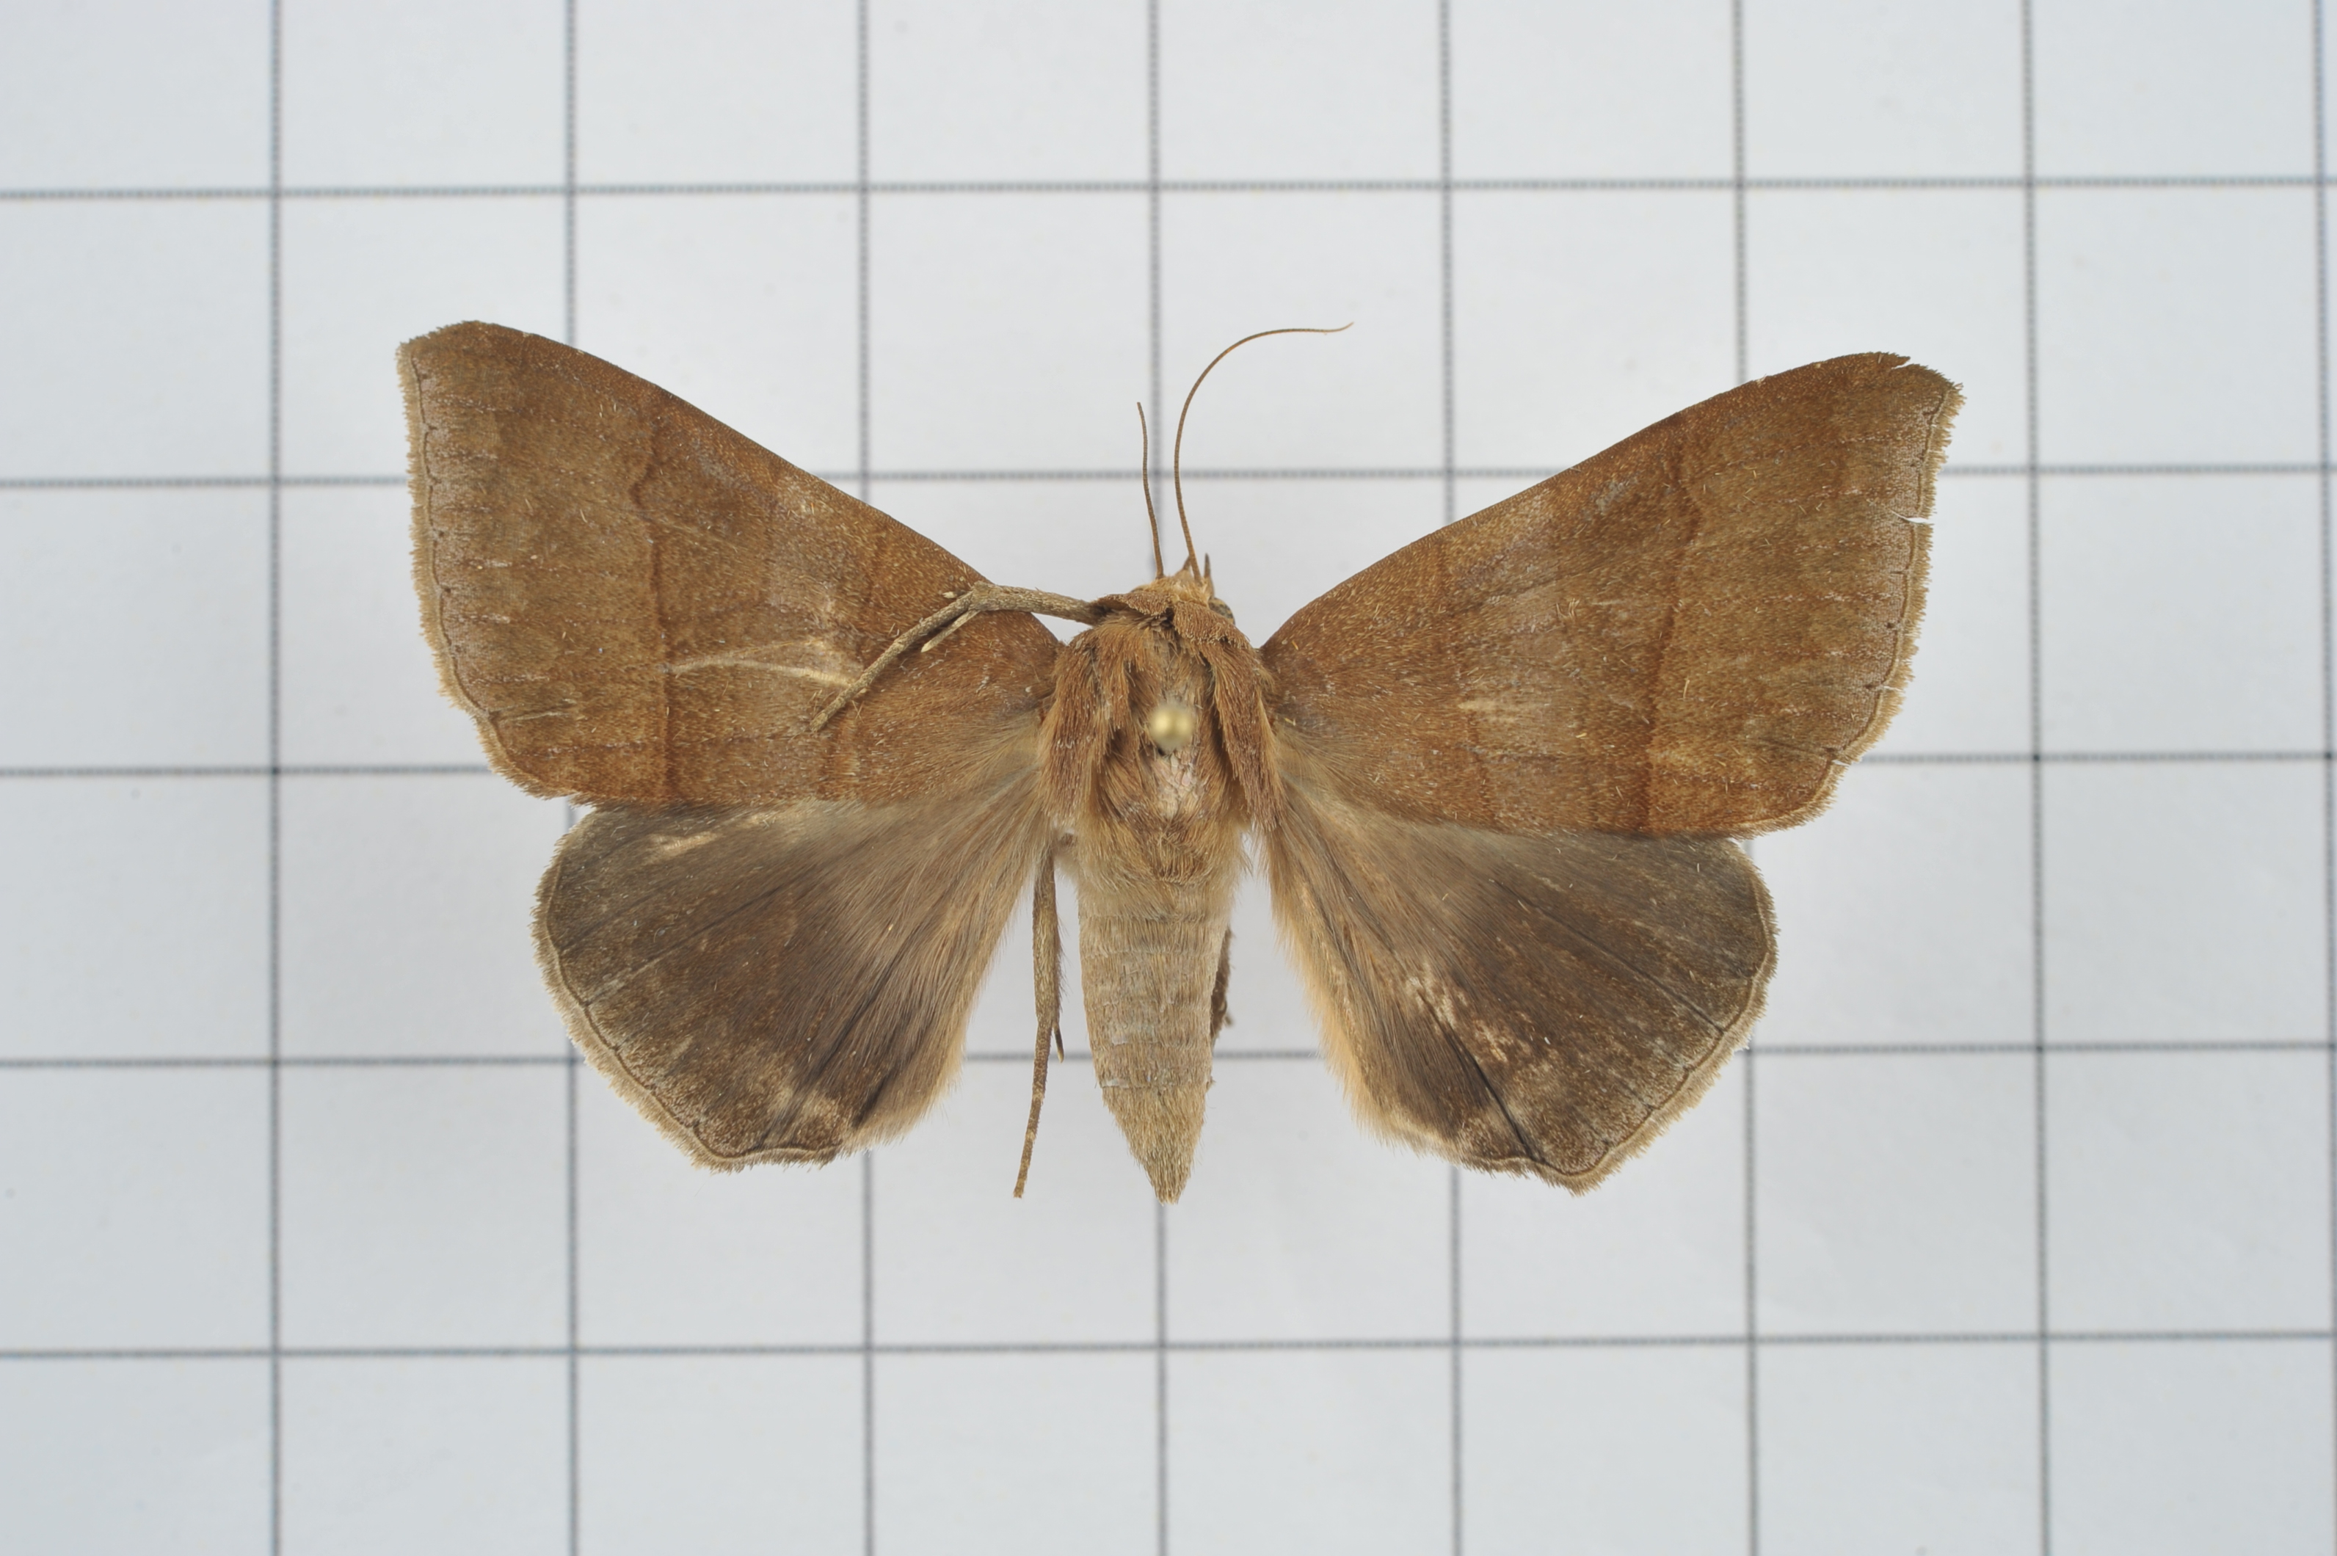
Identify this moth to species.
Bastilla absentimacula
